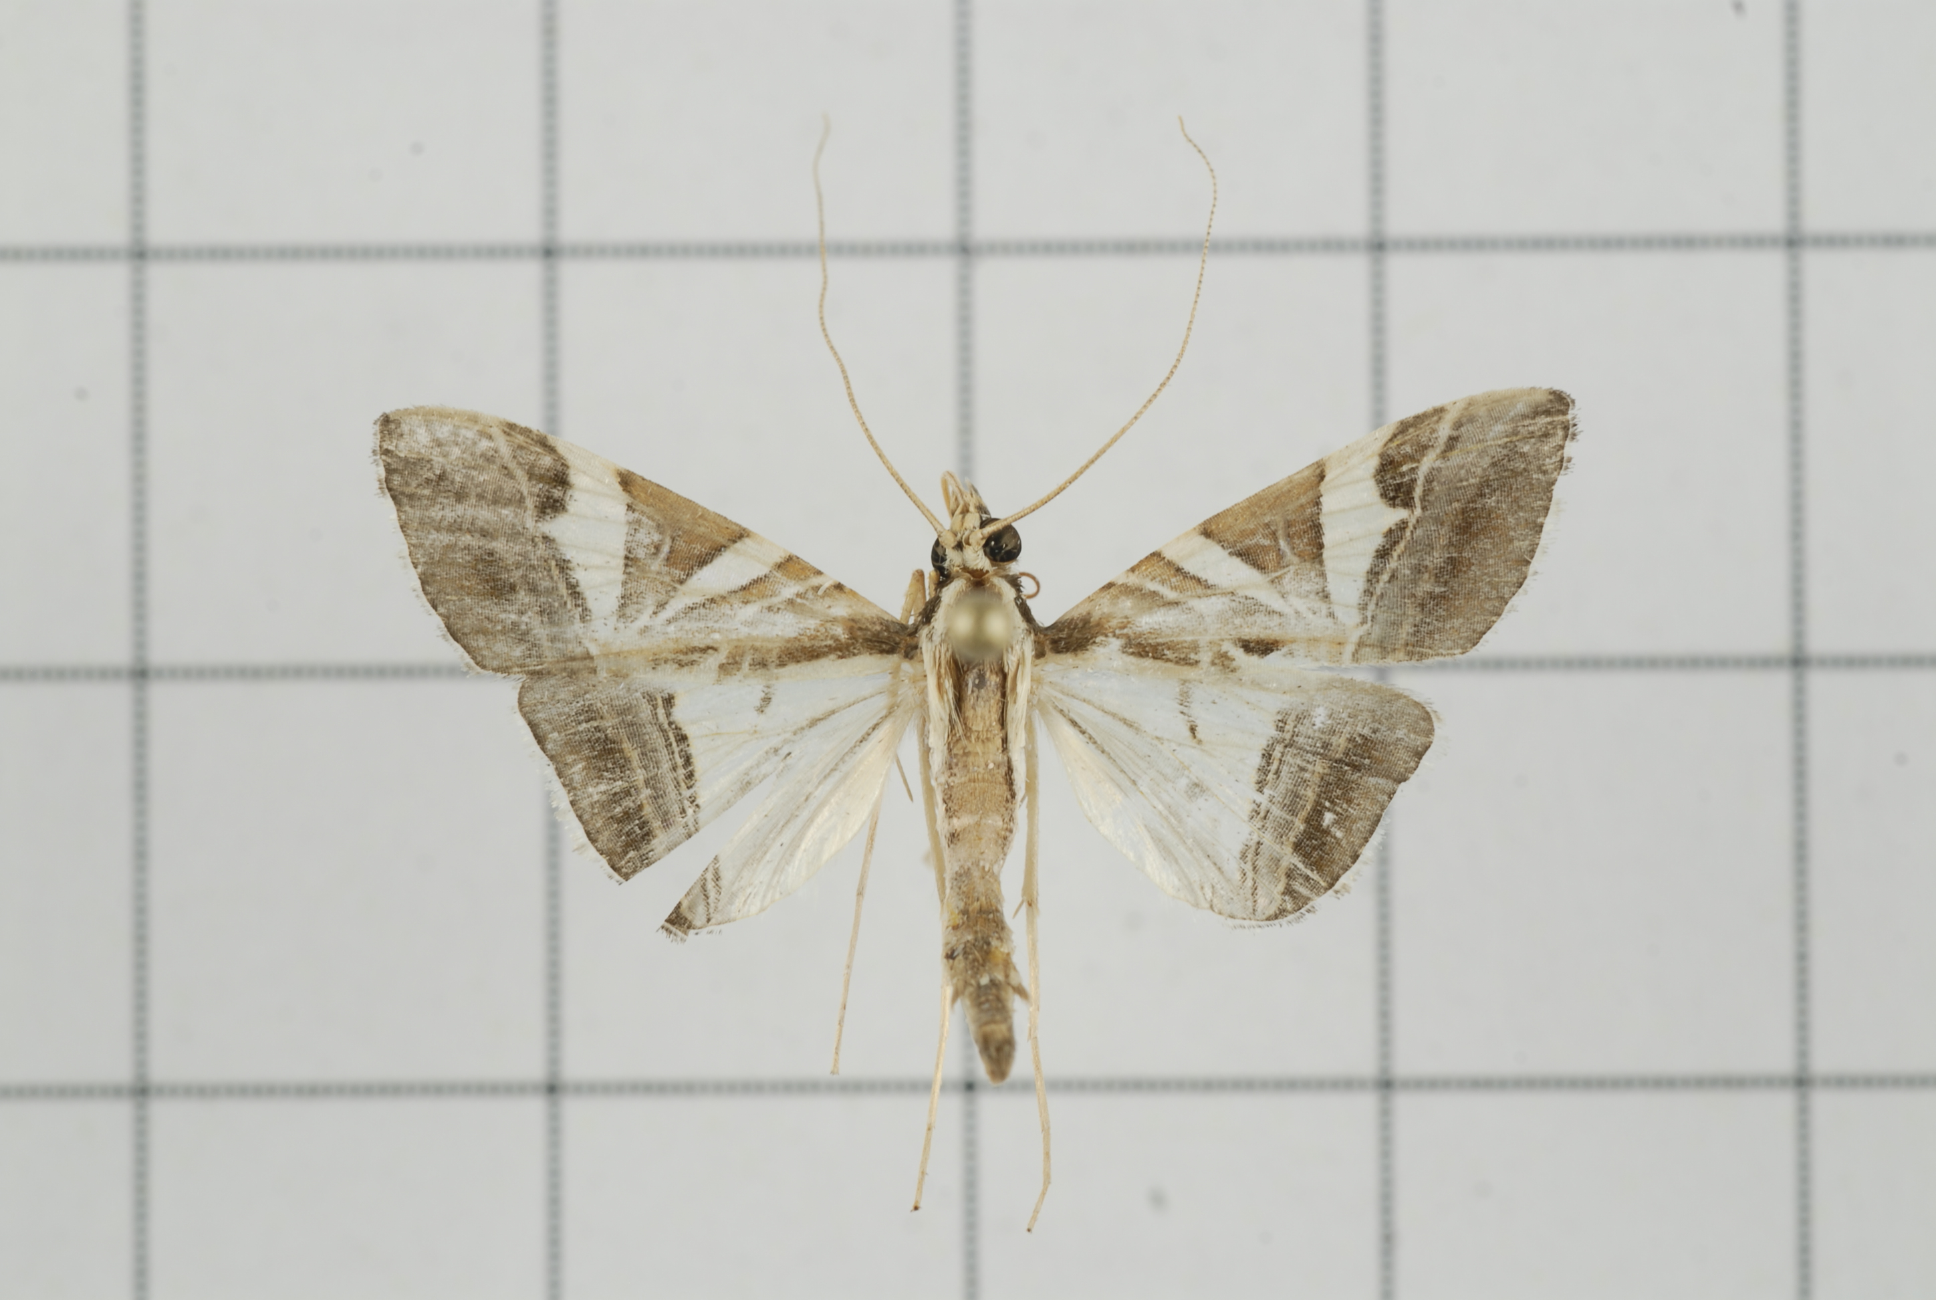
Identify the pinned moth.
Agrioglypta itysalis
